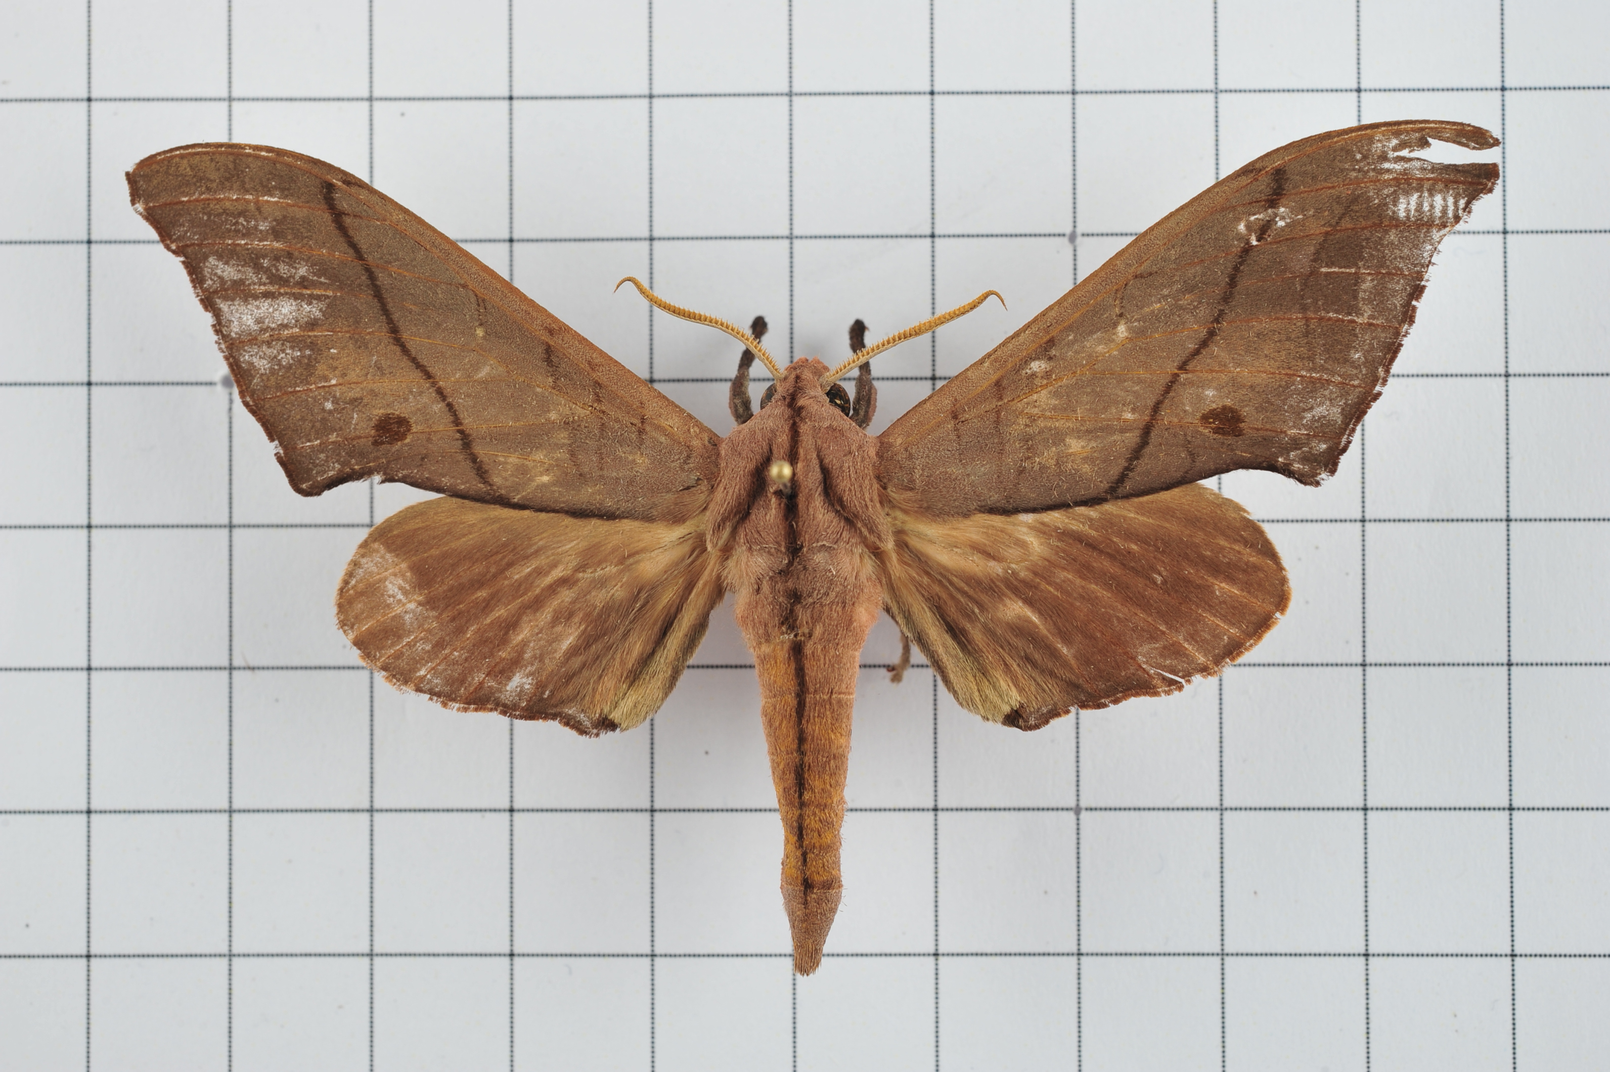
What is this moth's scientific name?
Marumba cristata bukaiana
